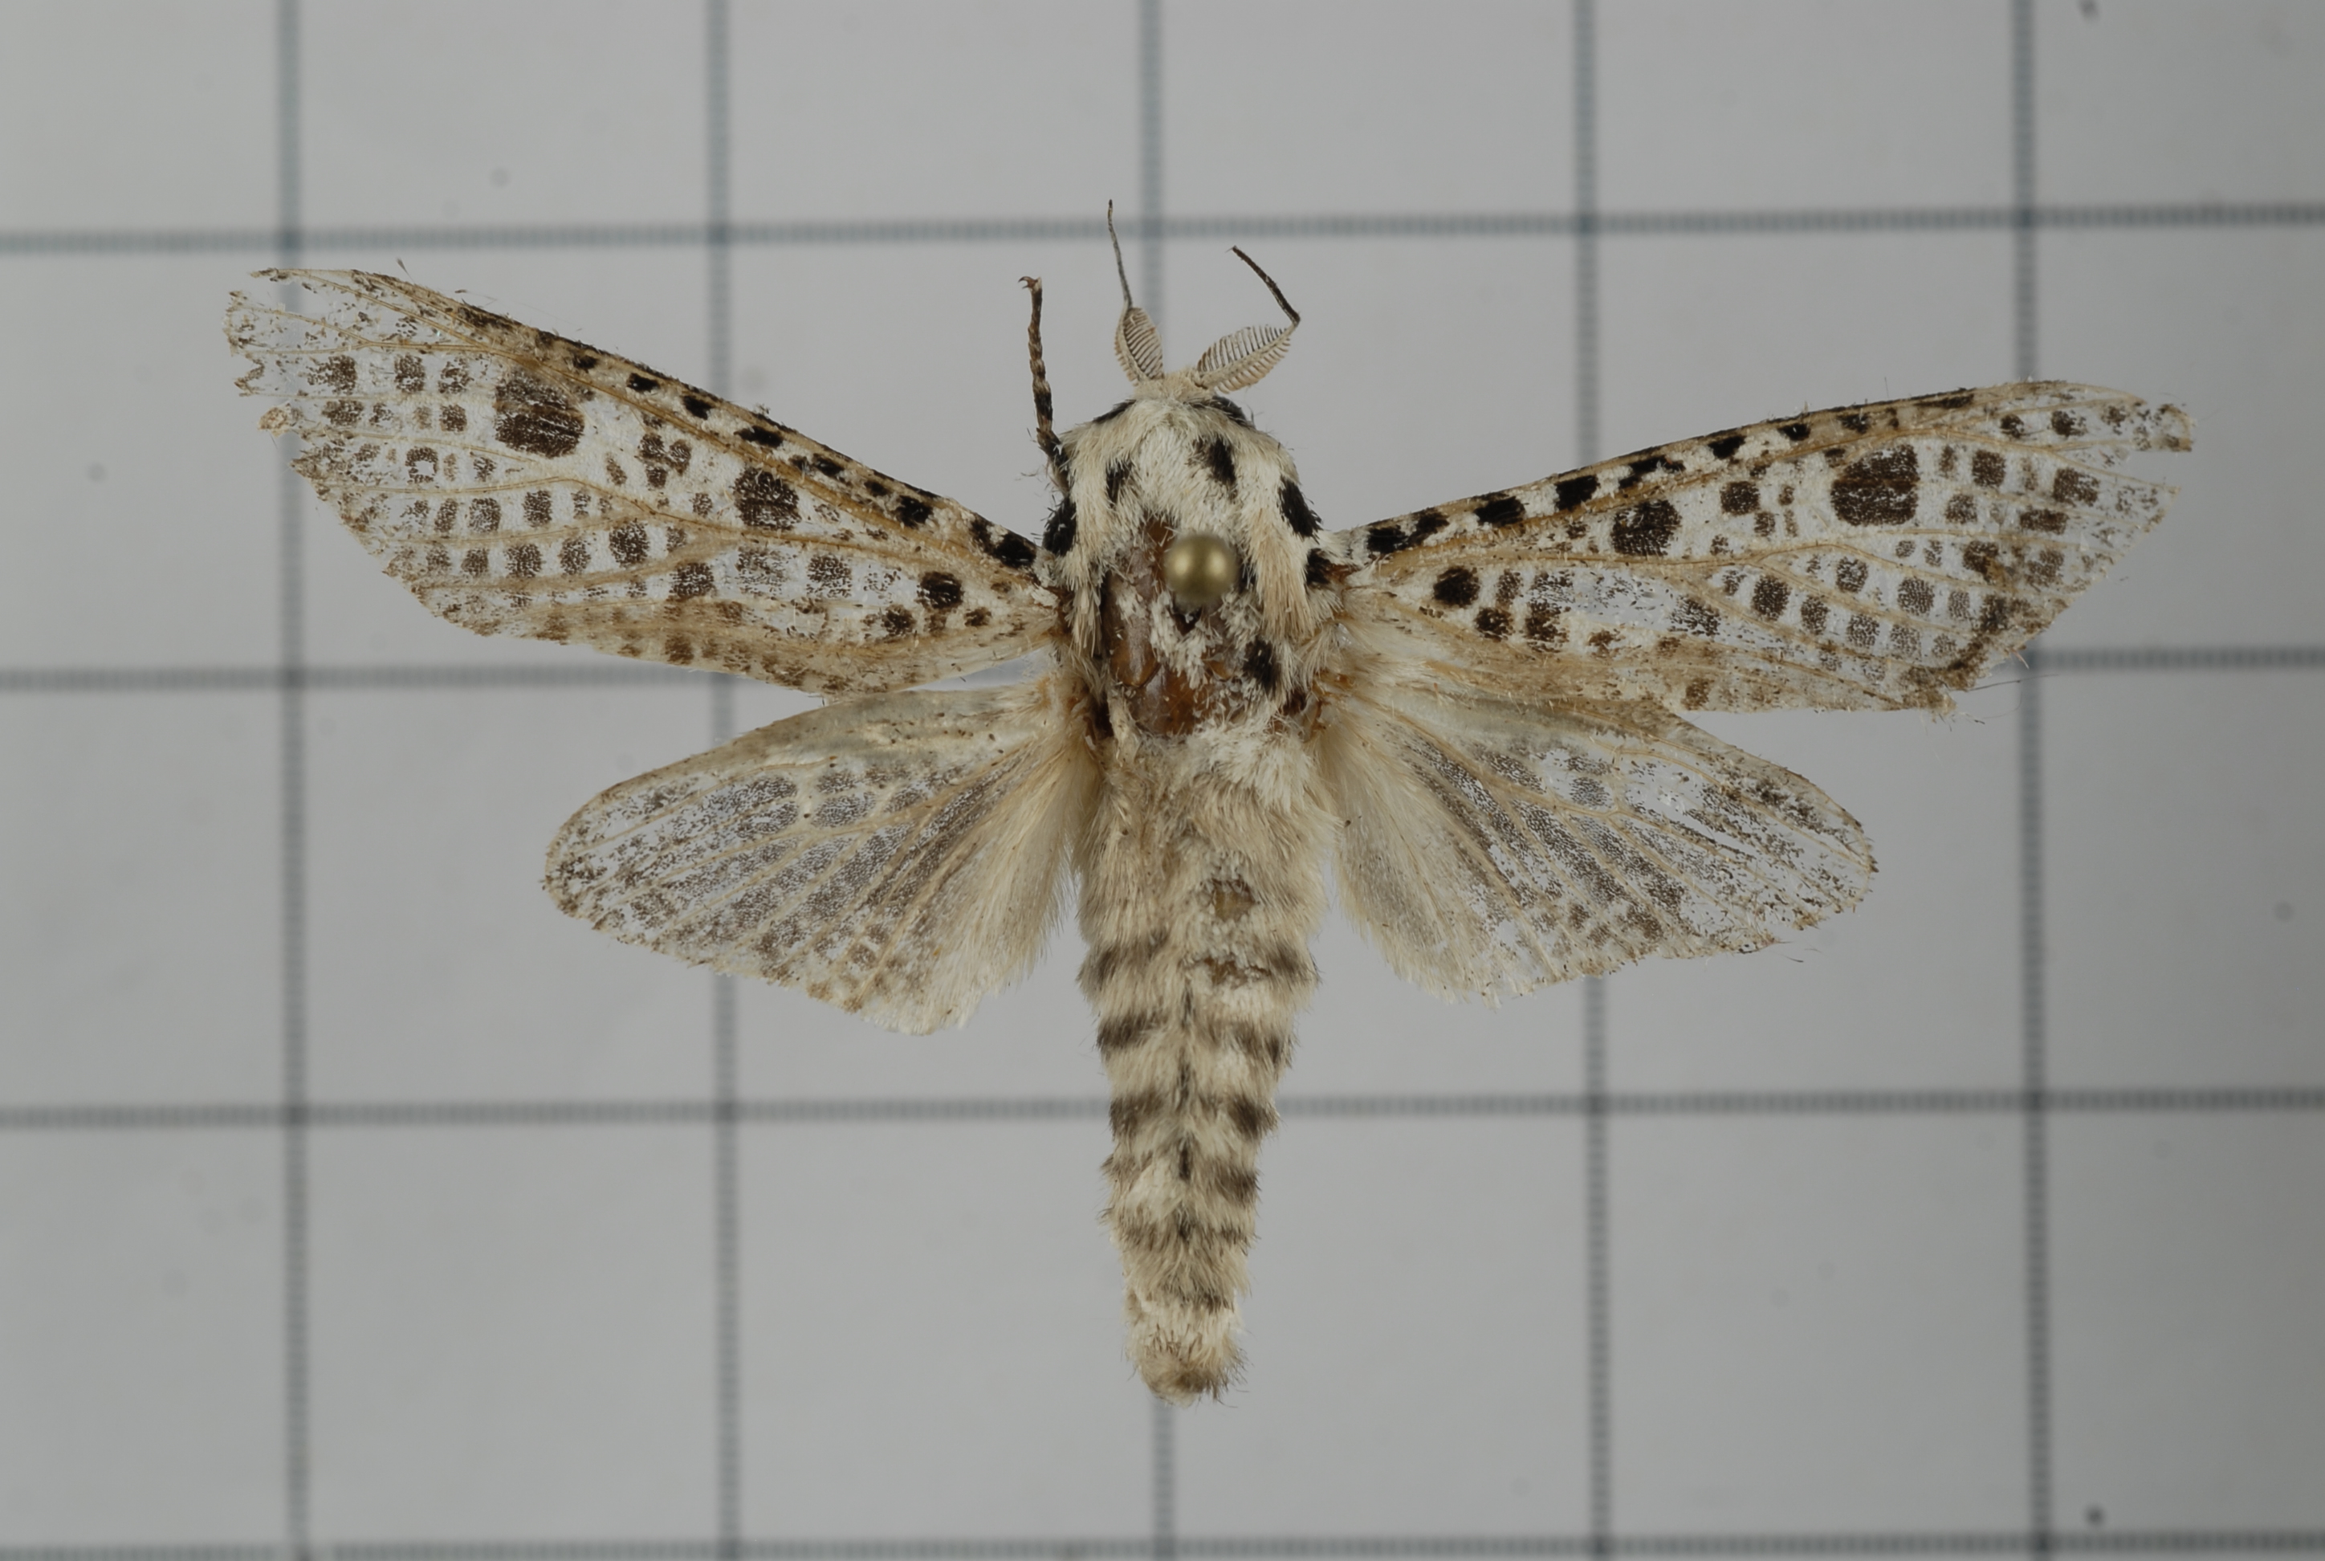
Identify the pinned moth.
Rapdalus pardicolor
